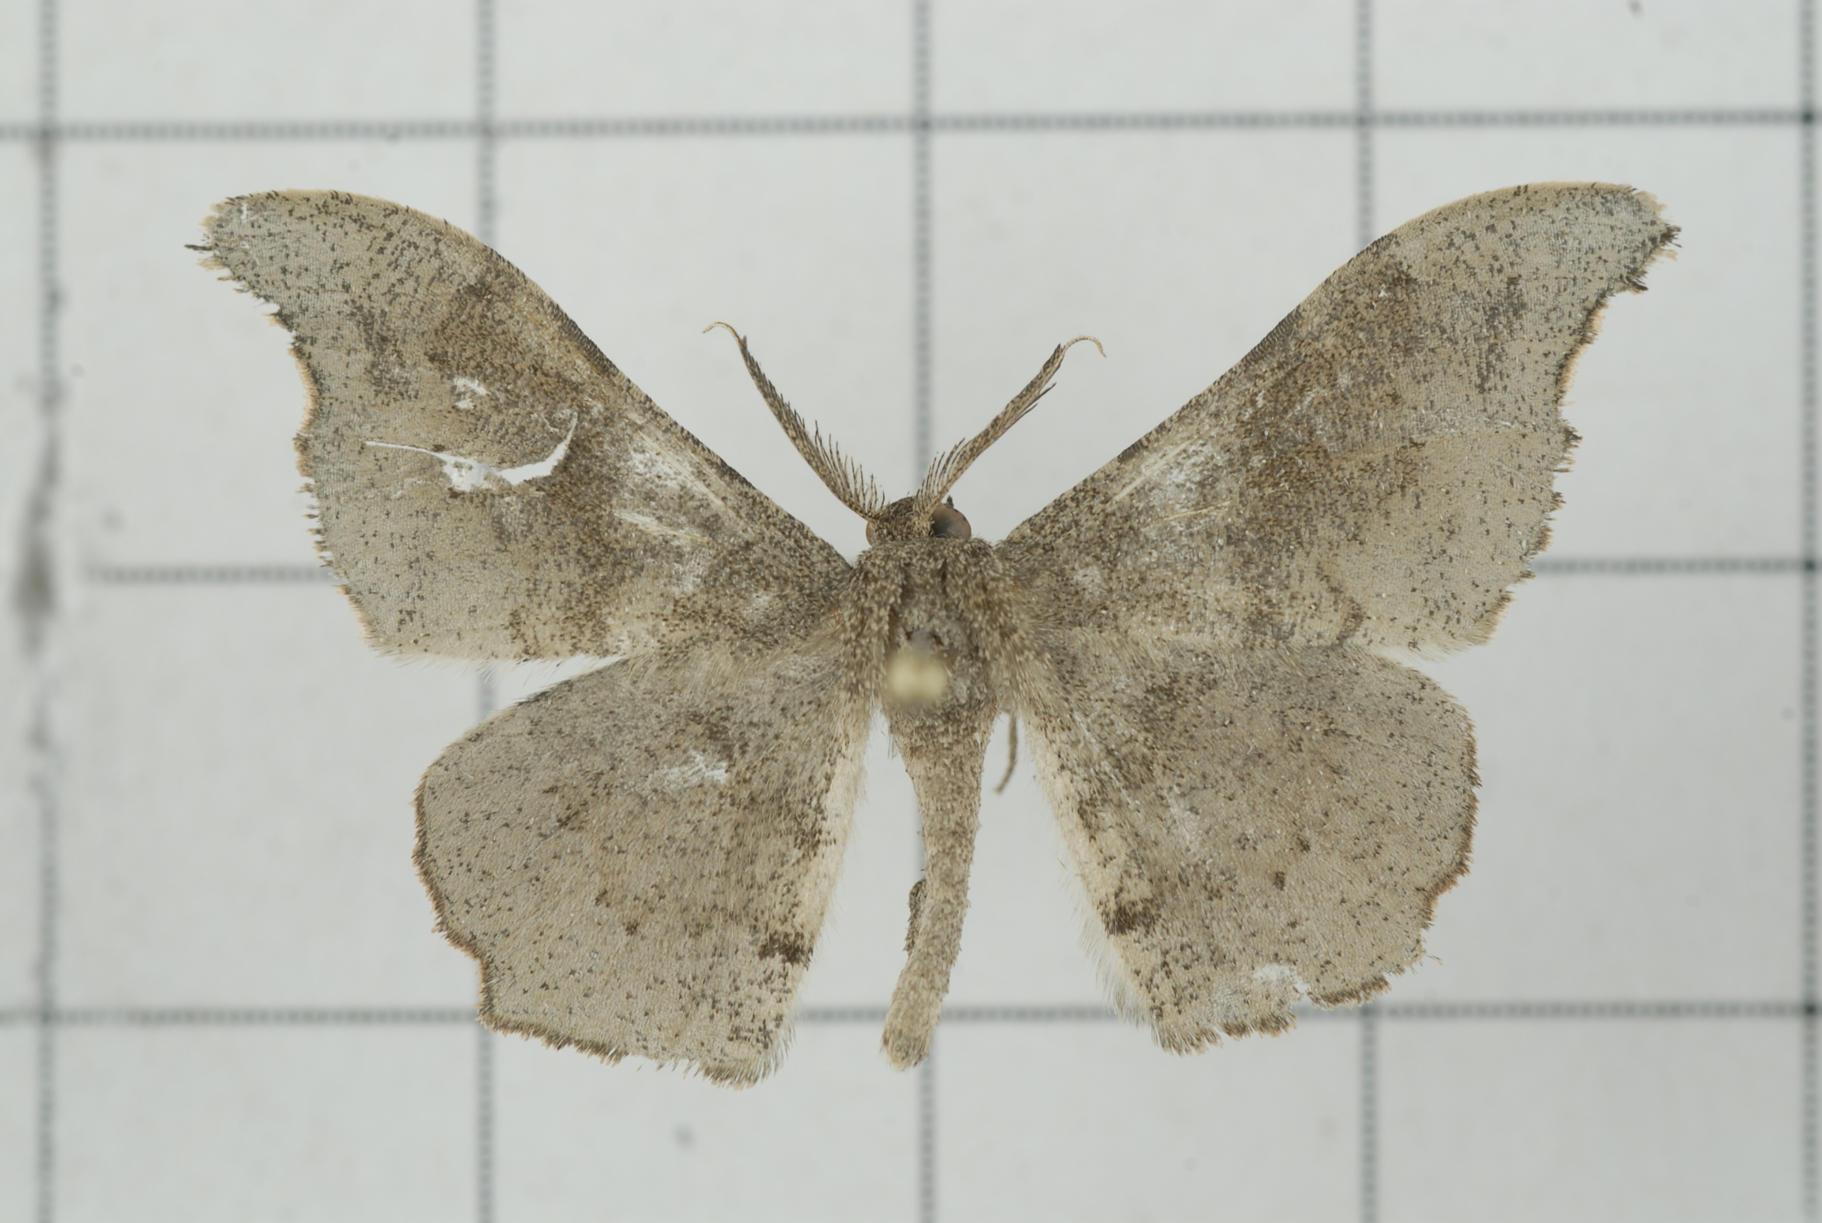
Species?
Hyposidra talaca talaca
